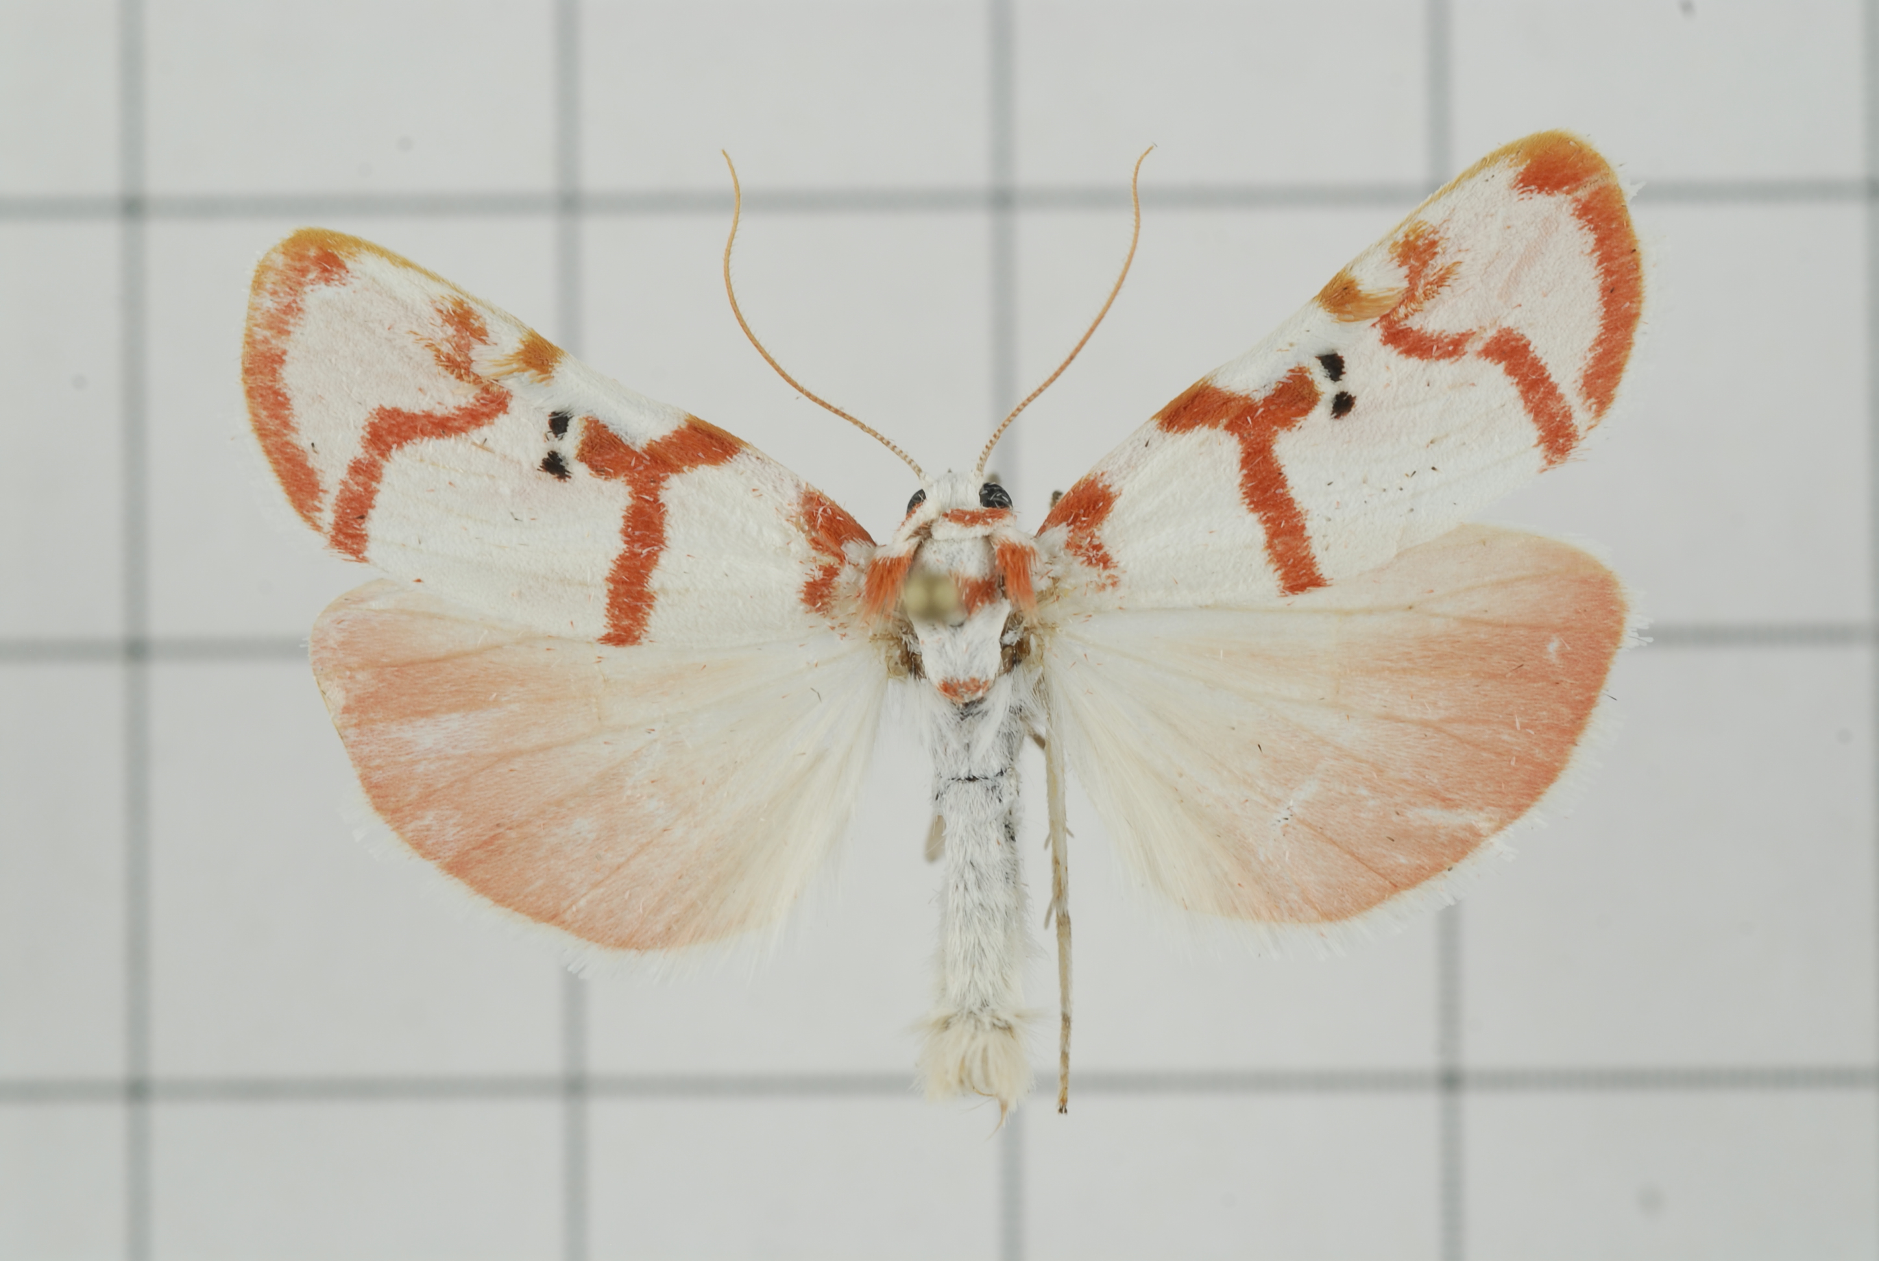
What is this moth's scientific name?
Cyana hamata hamata
